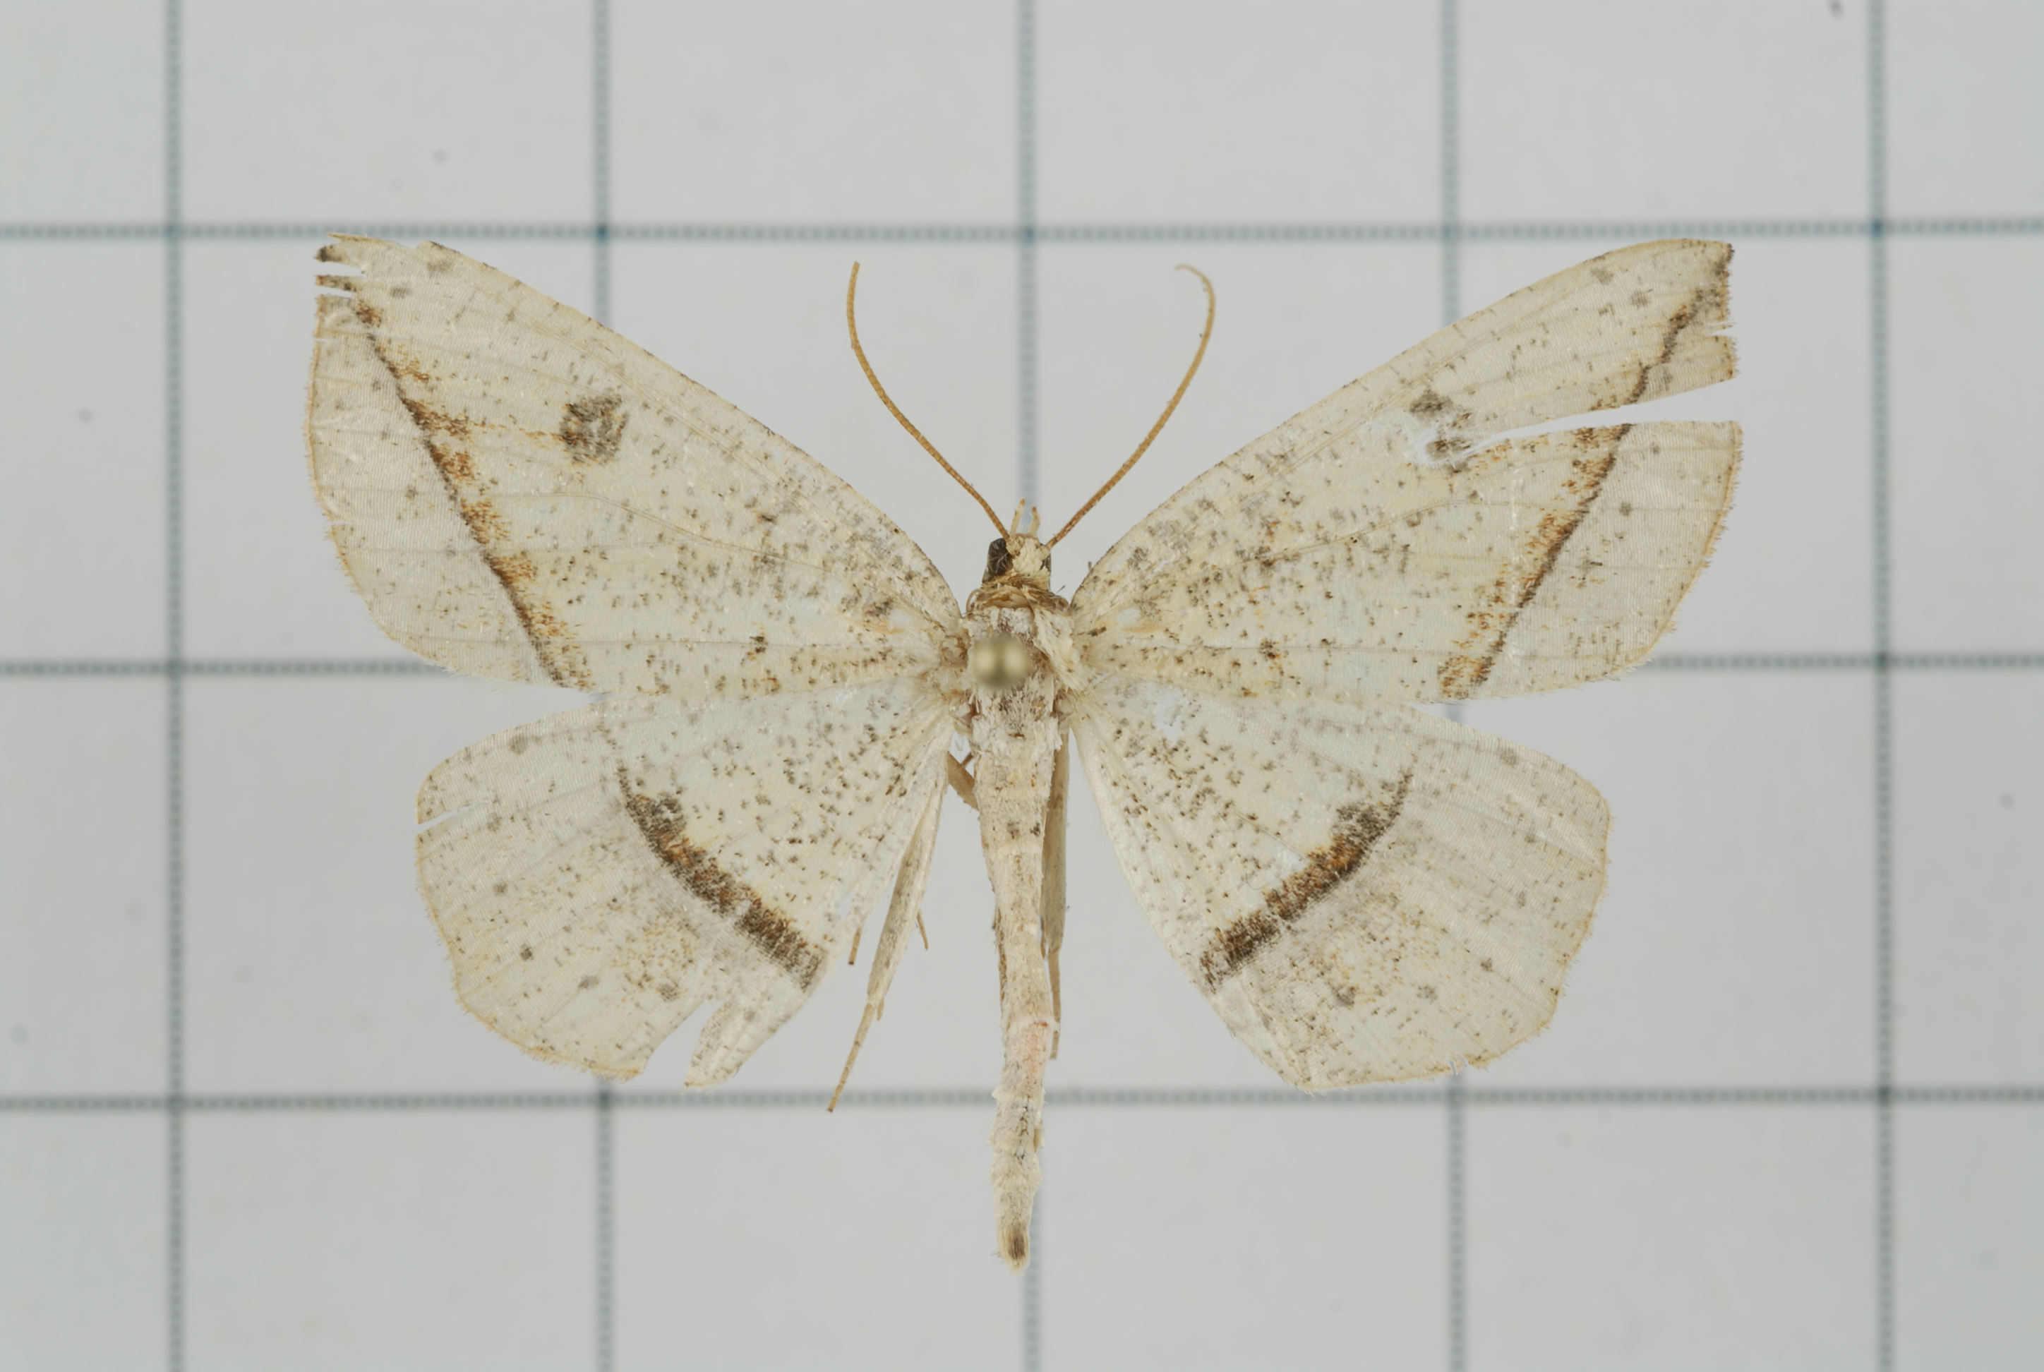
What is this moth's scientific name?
Entomopteryx rubridisca
